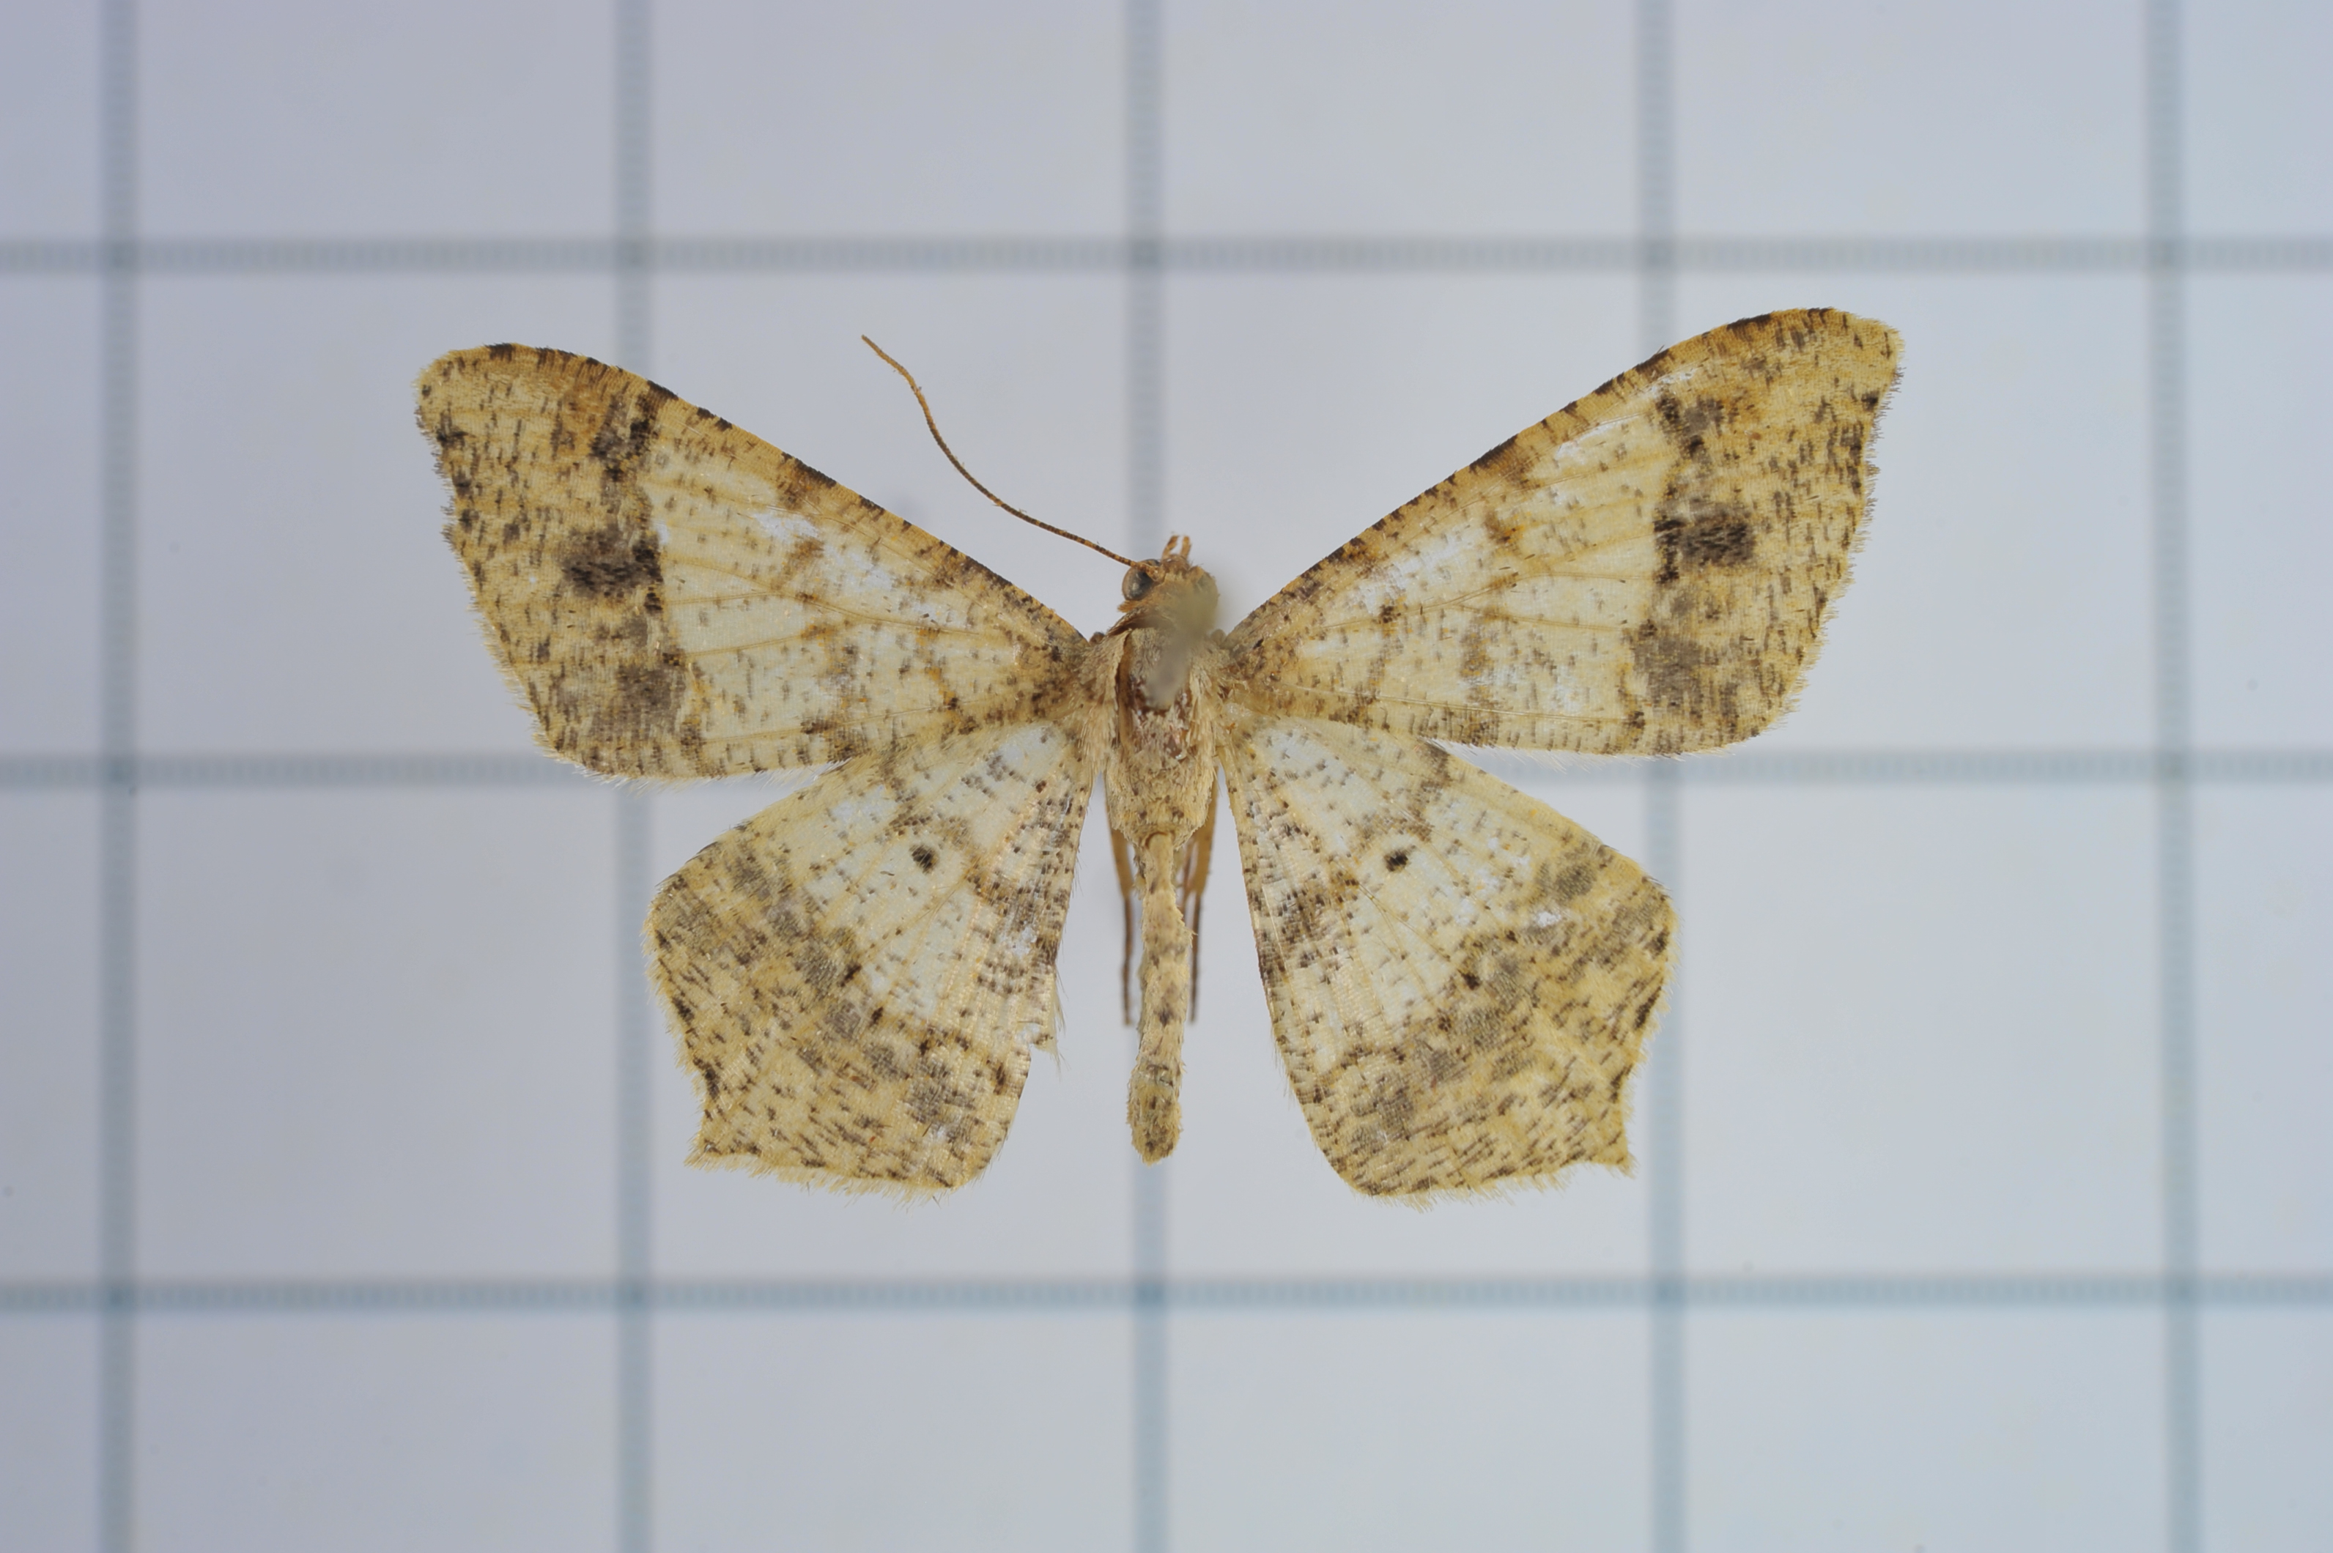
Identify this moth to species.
Macaria abydata
